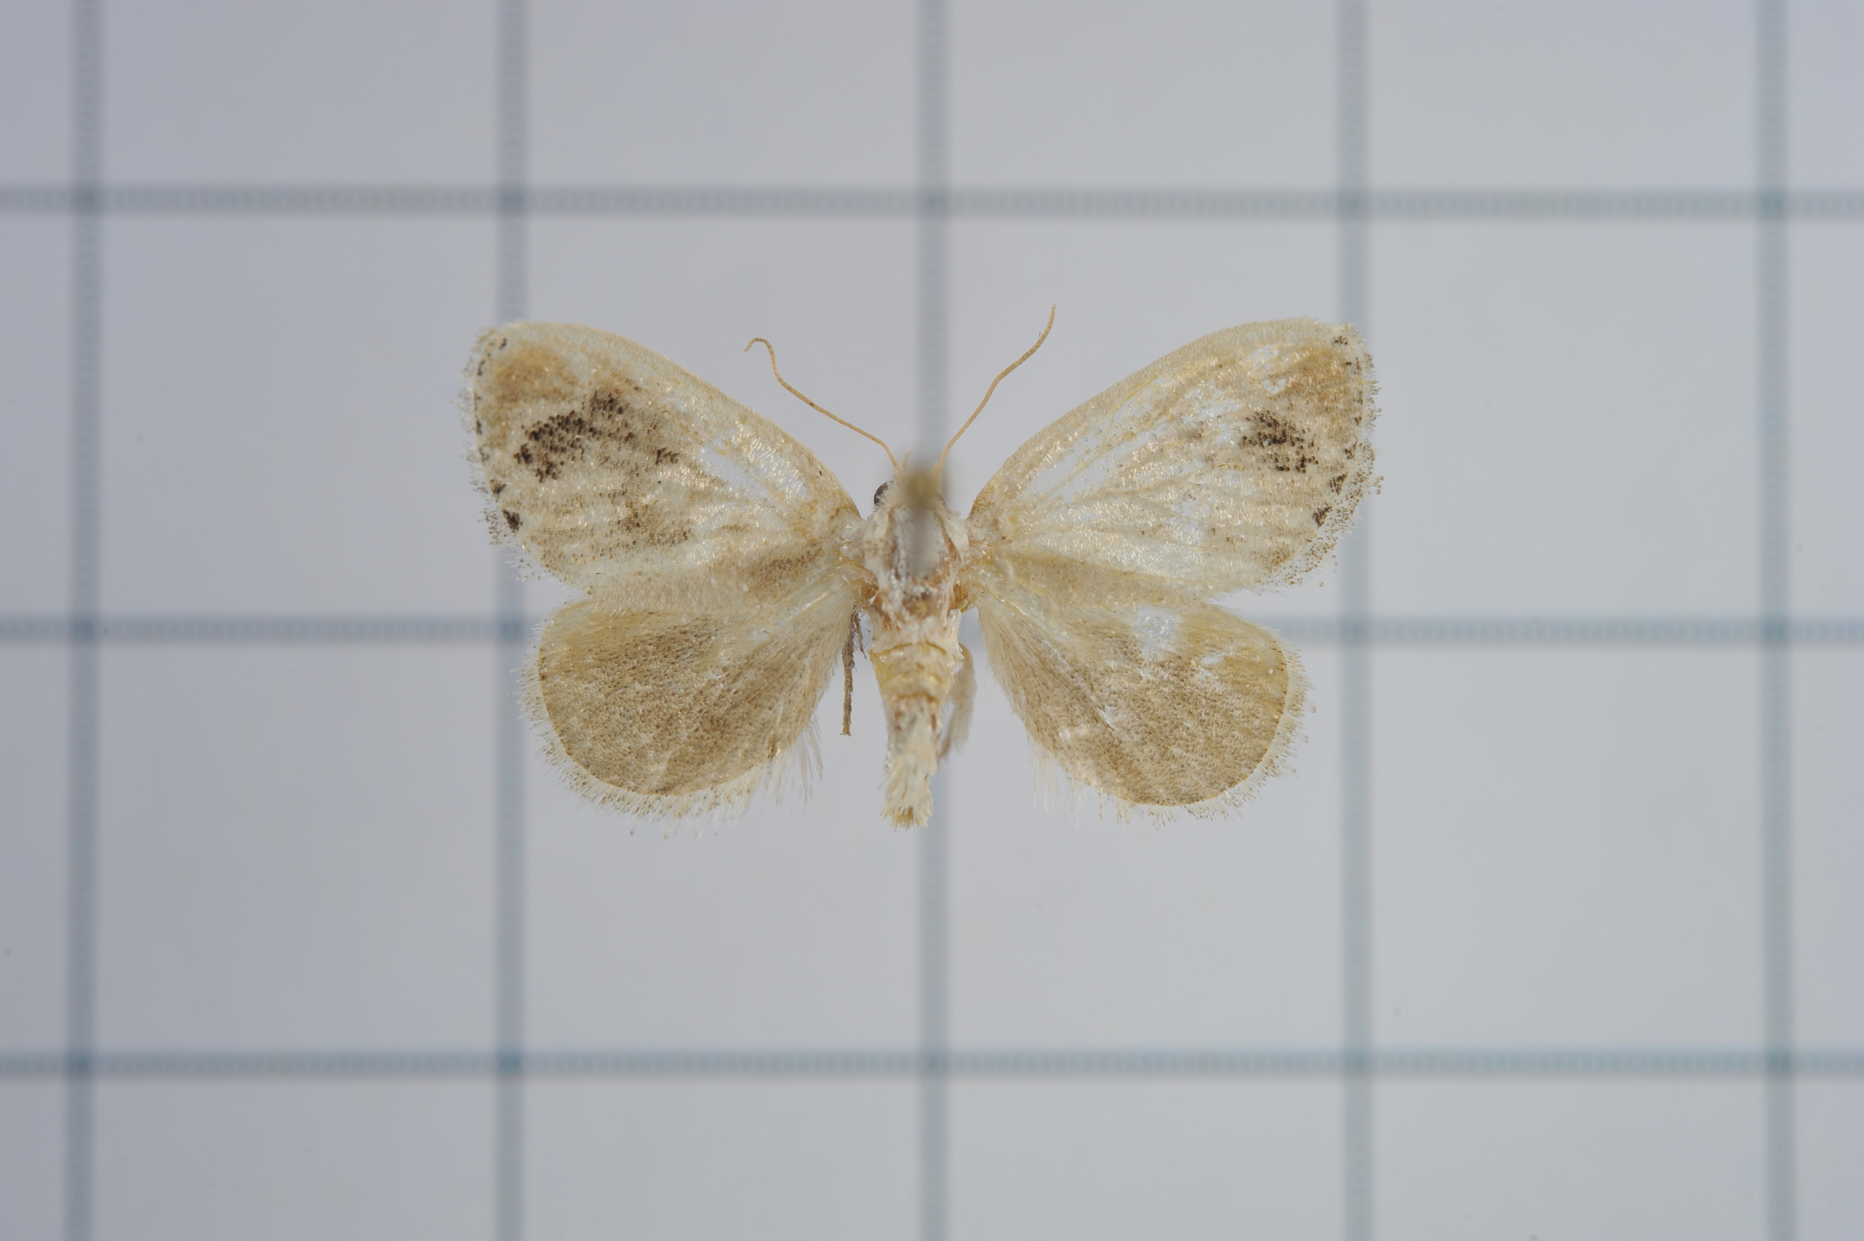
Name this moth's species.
Narosa nigrisigna
